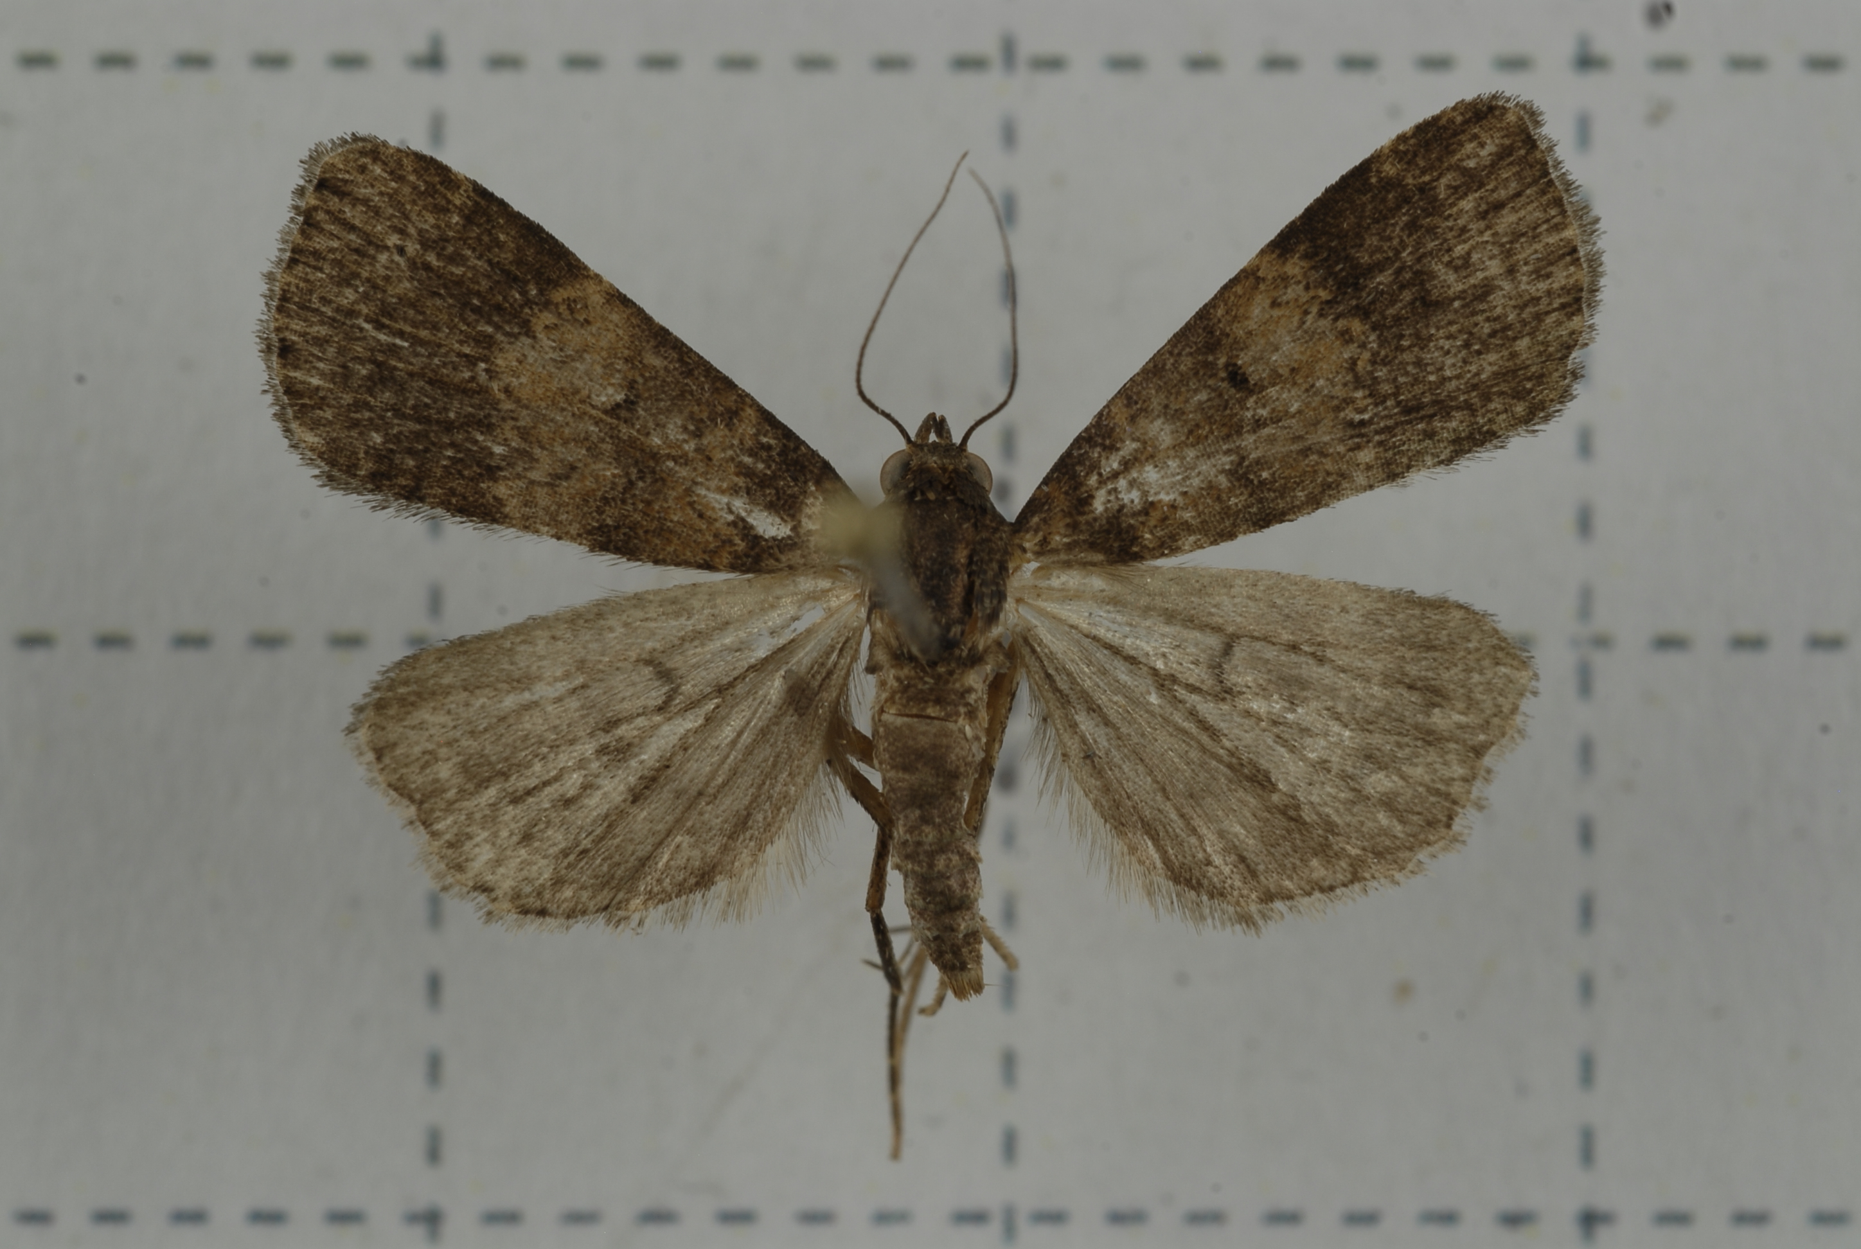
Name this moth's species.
Hydrillodes torsivena
